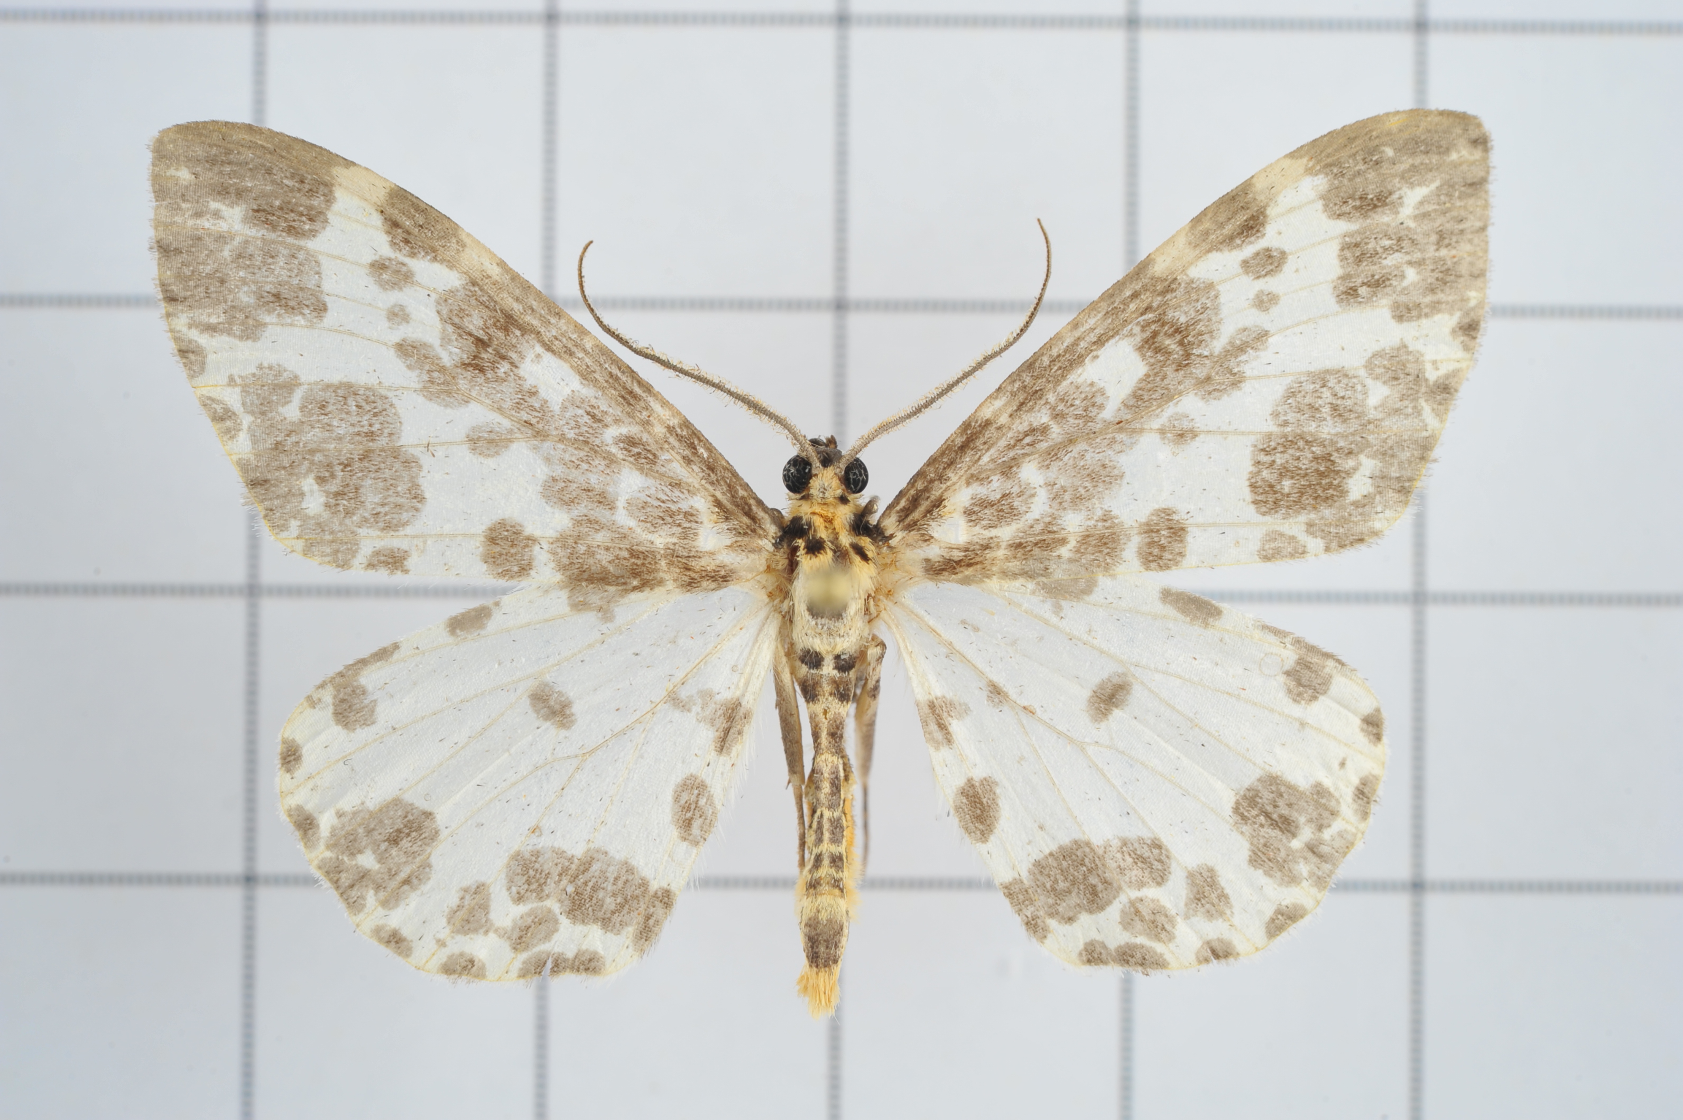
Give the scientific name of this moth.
Dilophodes elegans khasiana
